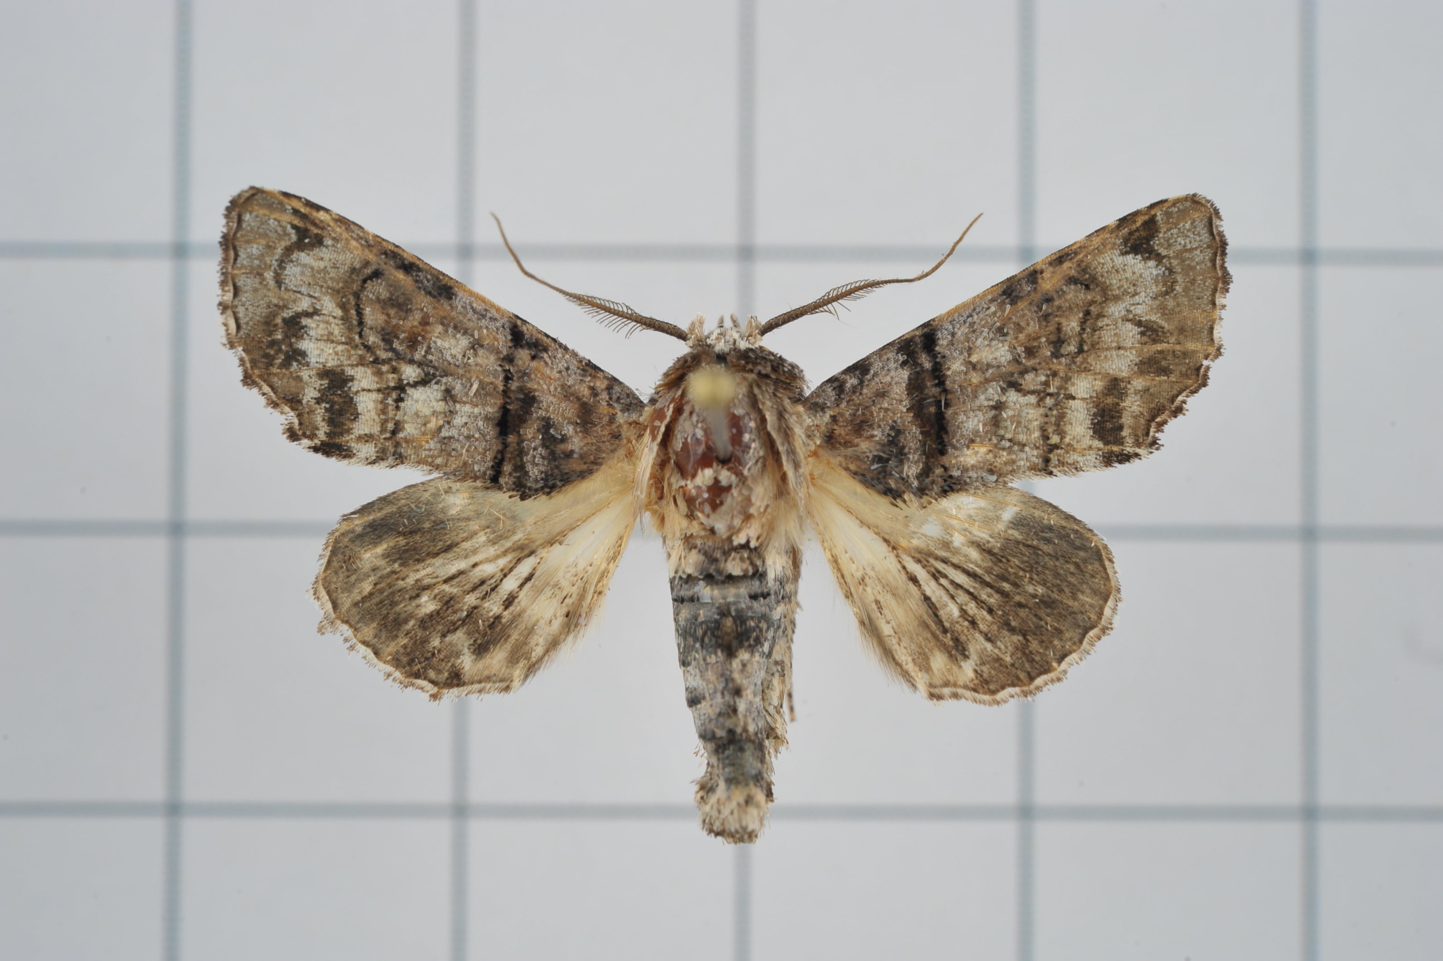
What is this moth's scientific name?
Aplotelia diplographa
